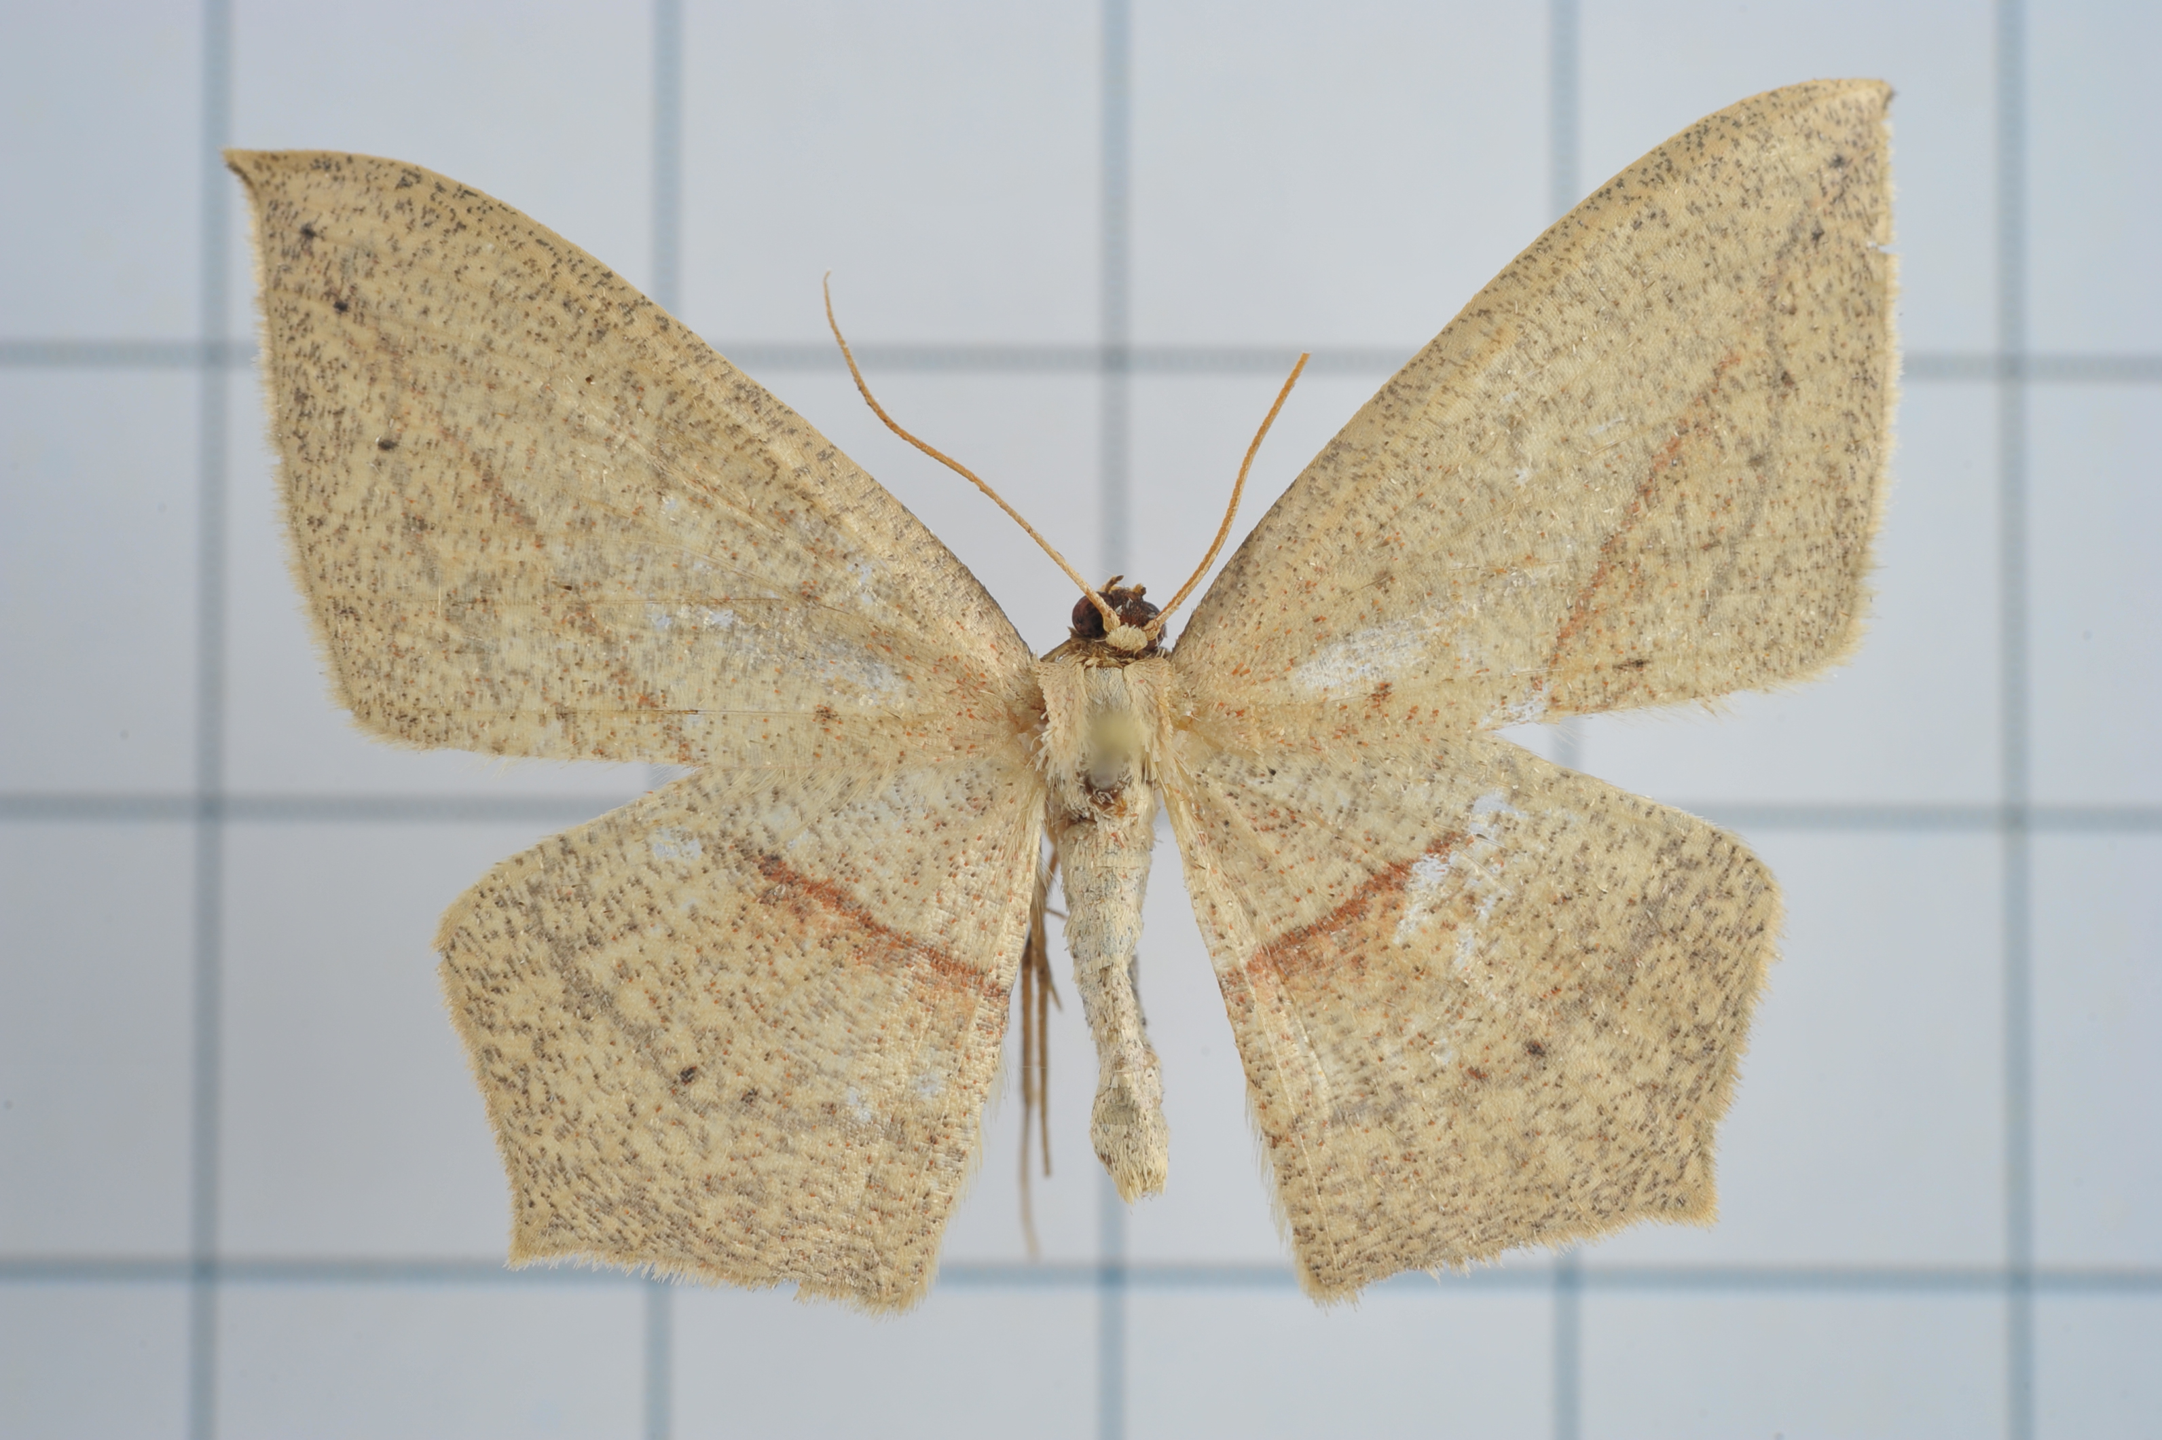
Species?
Timandra stueningi
